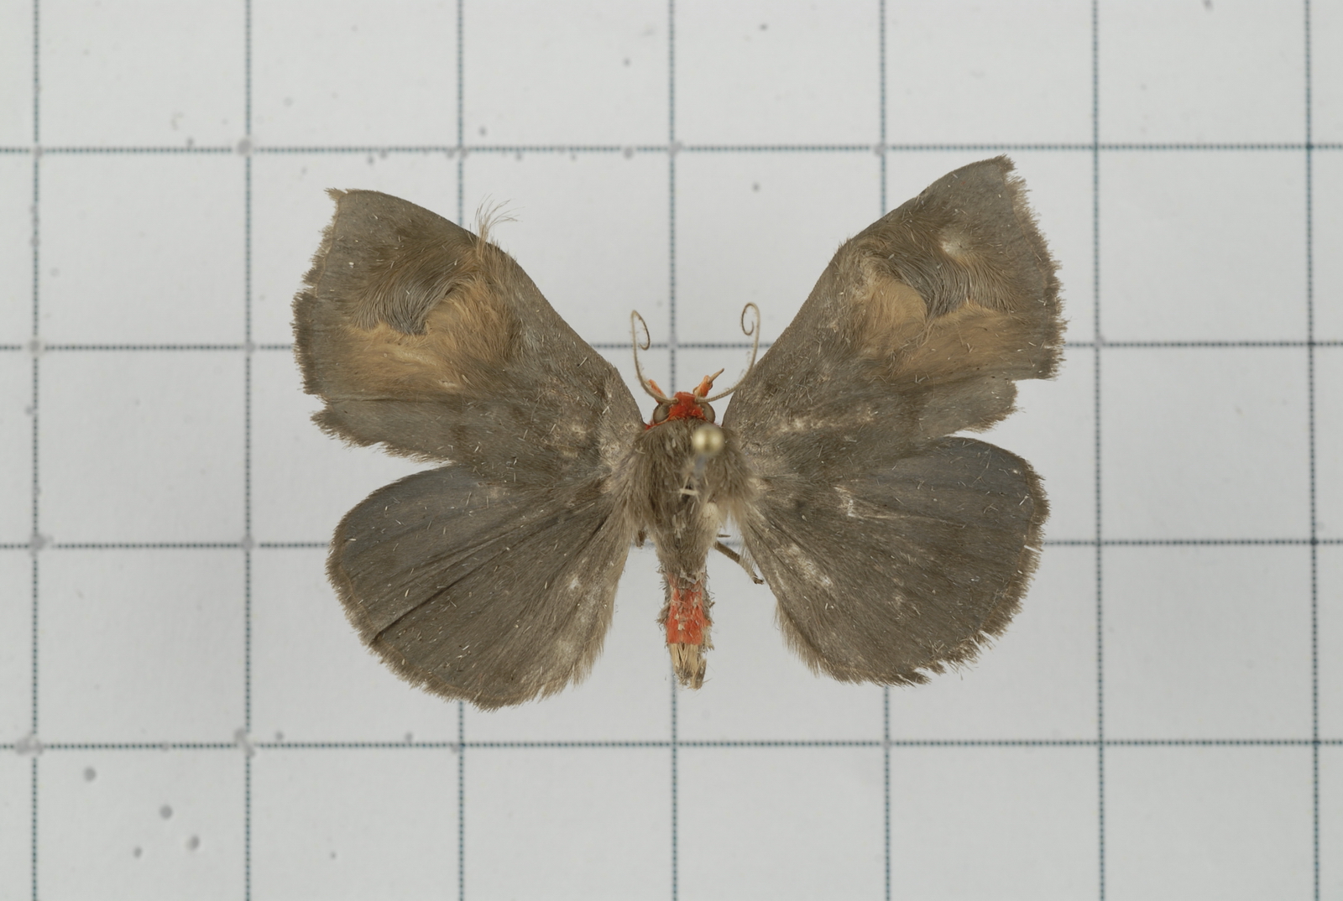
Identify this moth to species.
Calesia dasypterus
